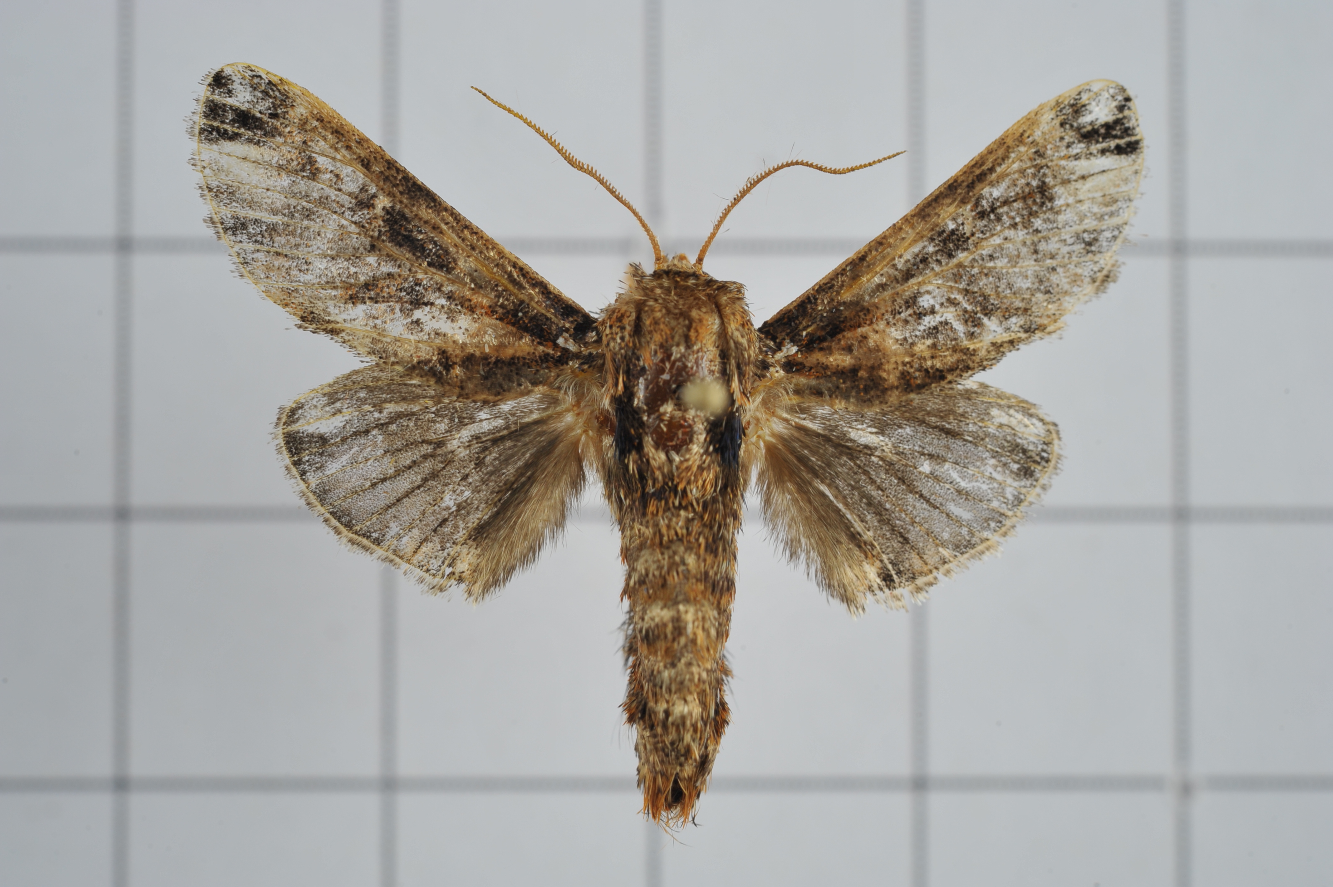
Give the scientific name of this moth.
Belippa horrida
